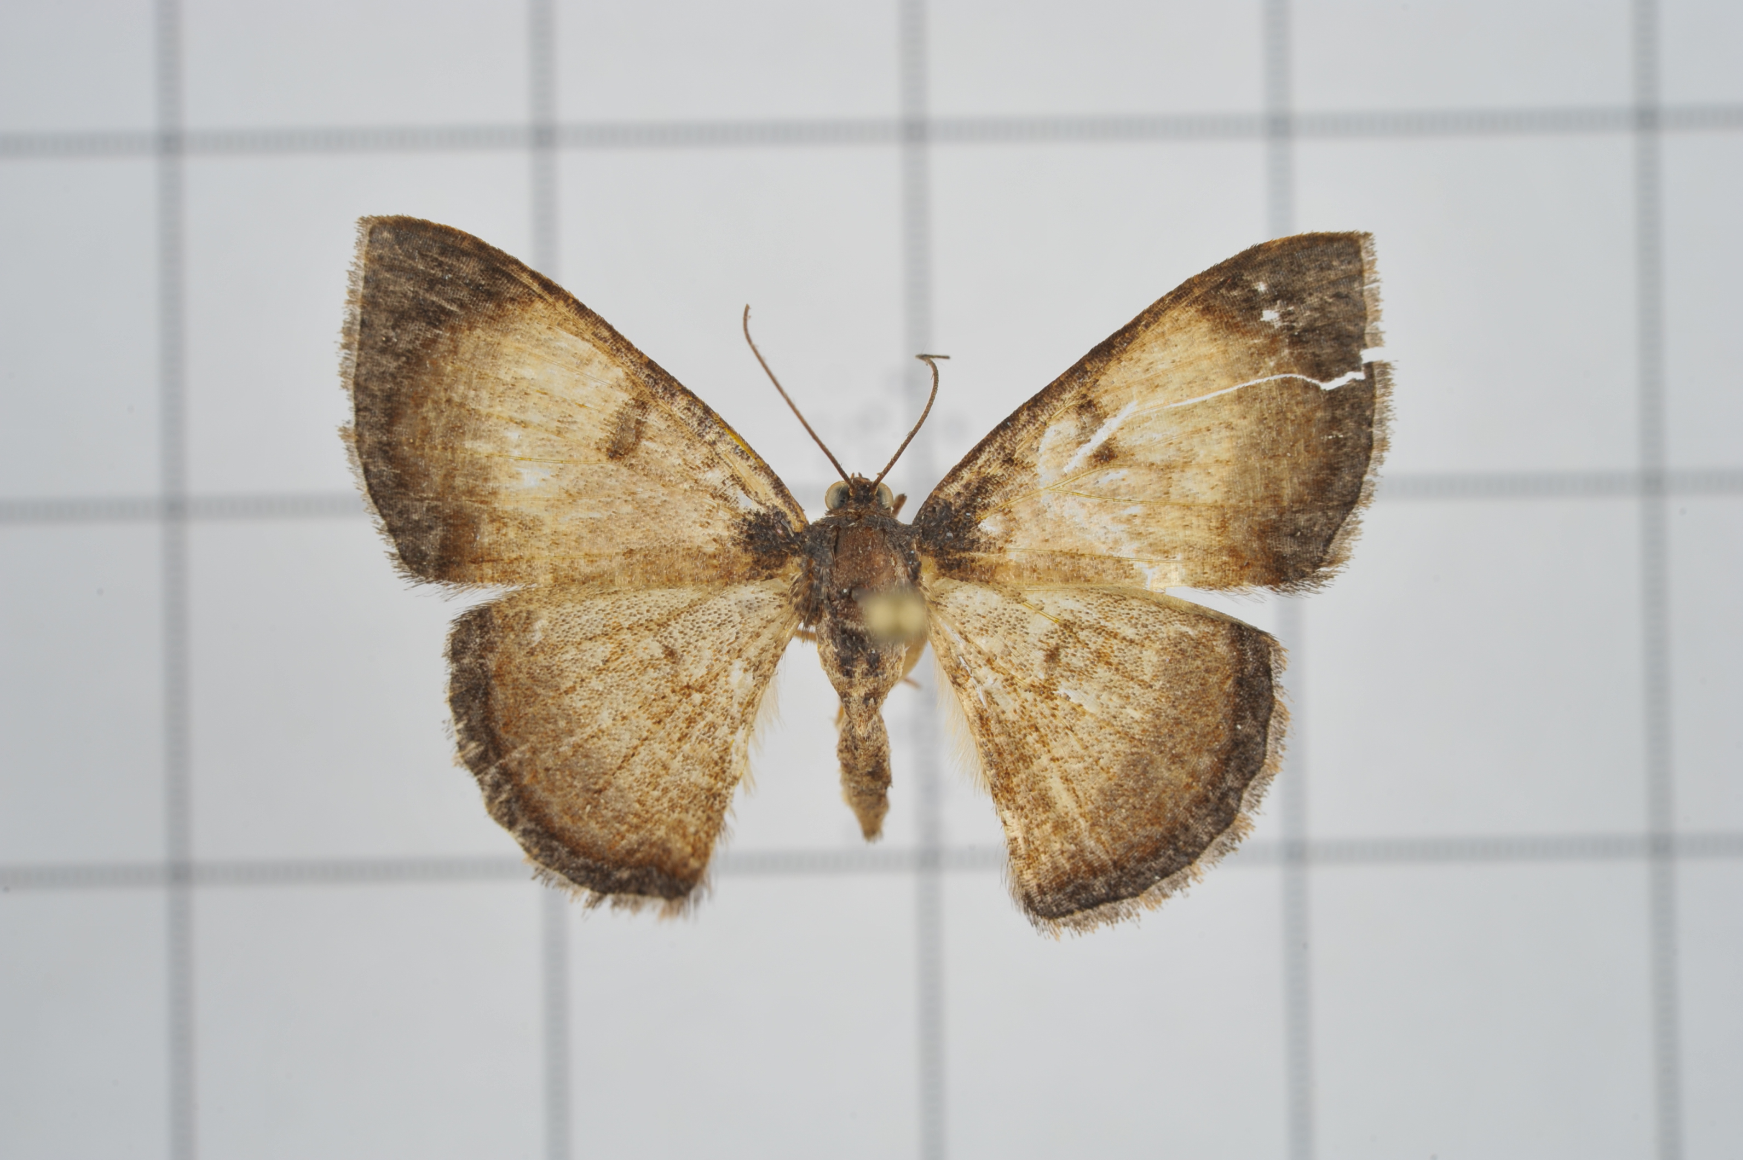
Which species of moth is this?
Hydatocapnia gemina
